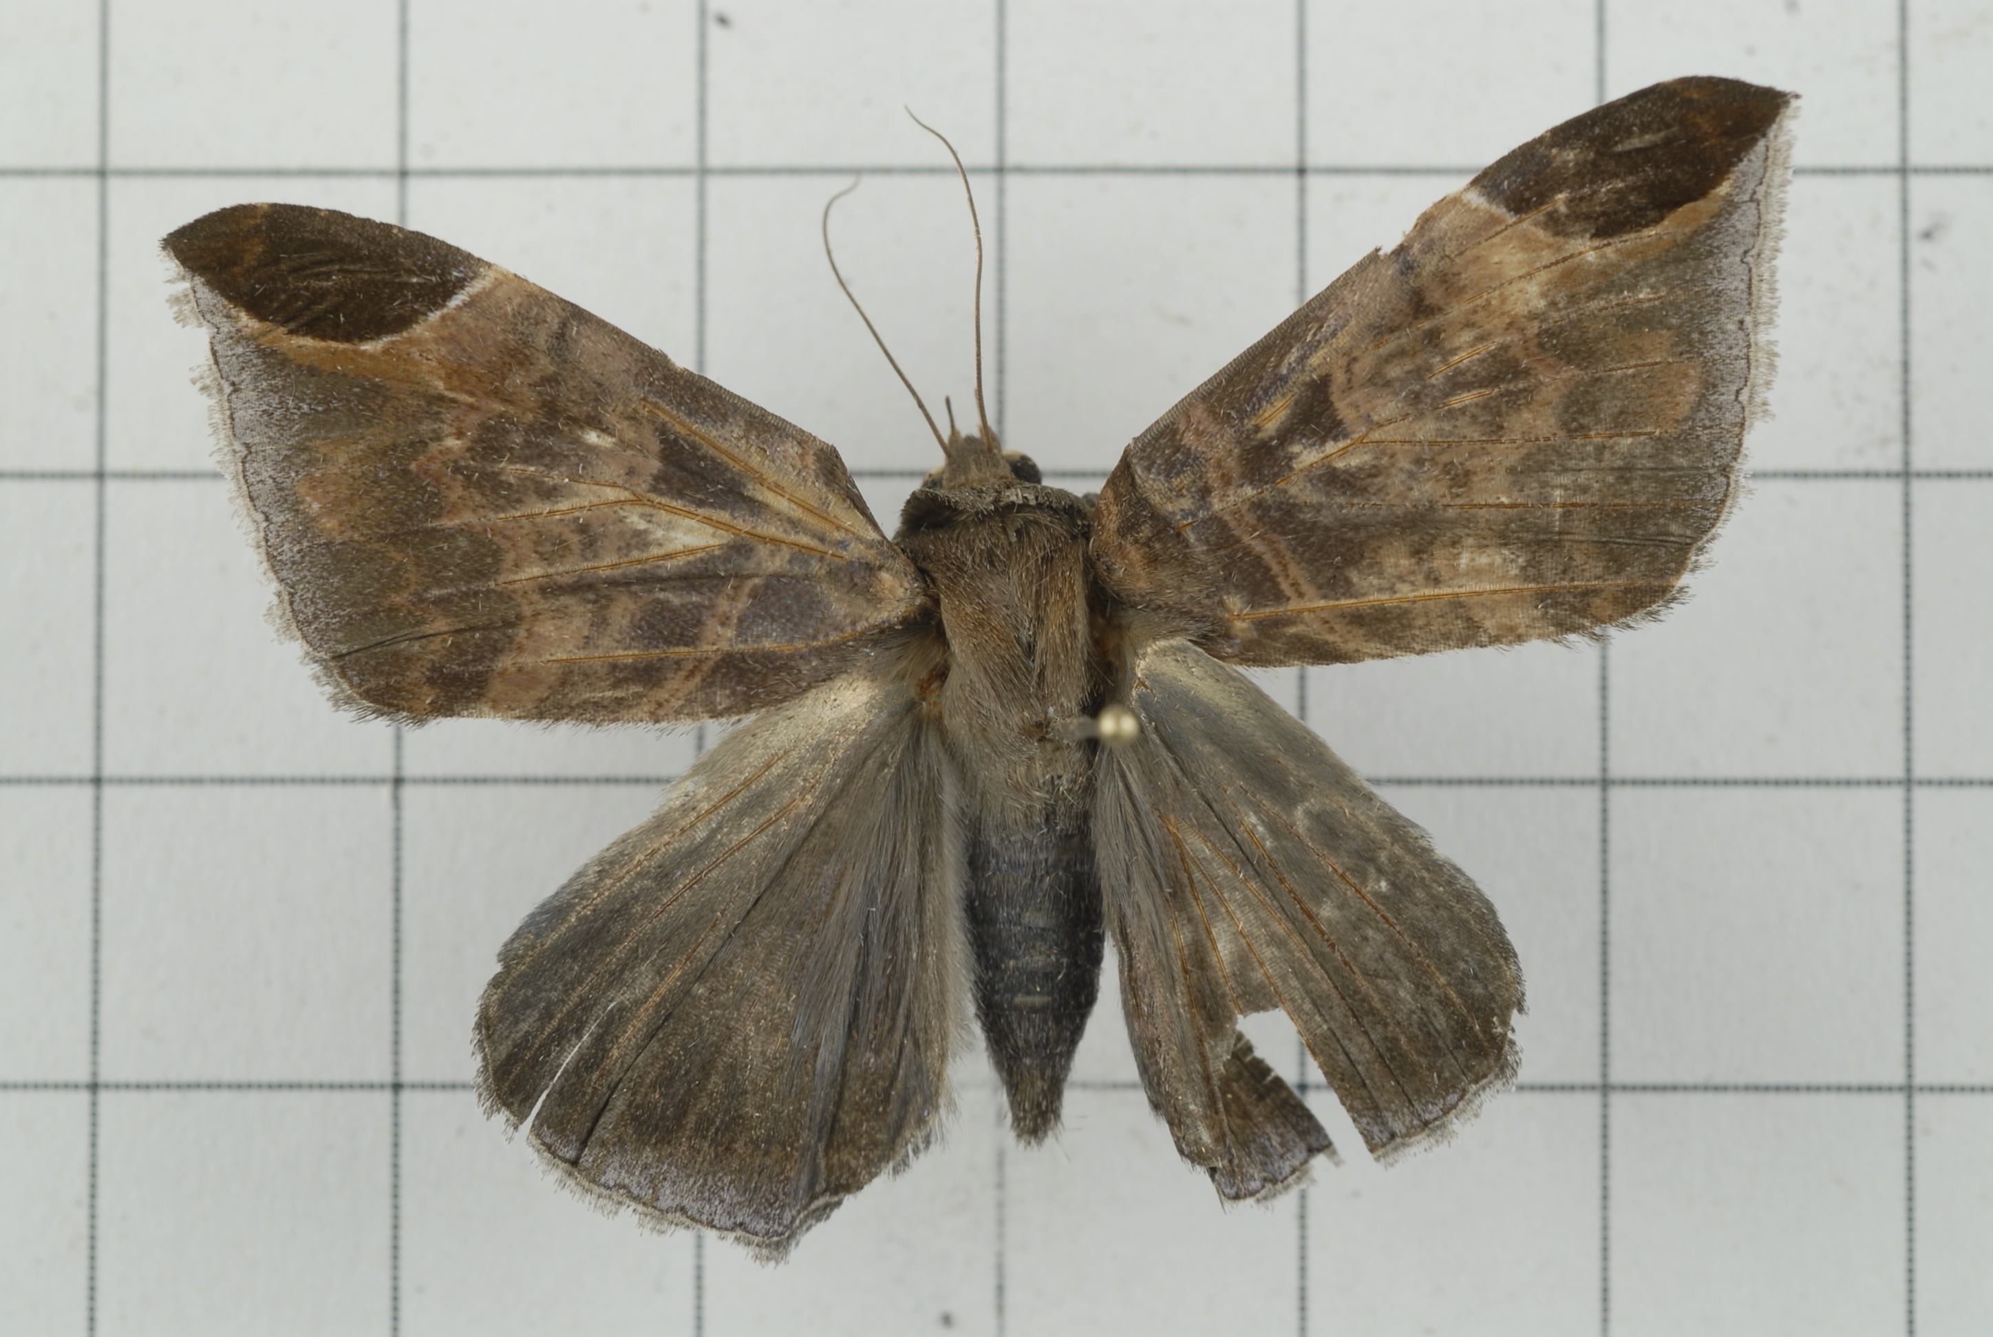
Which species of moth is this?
Pindara illibata
